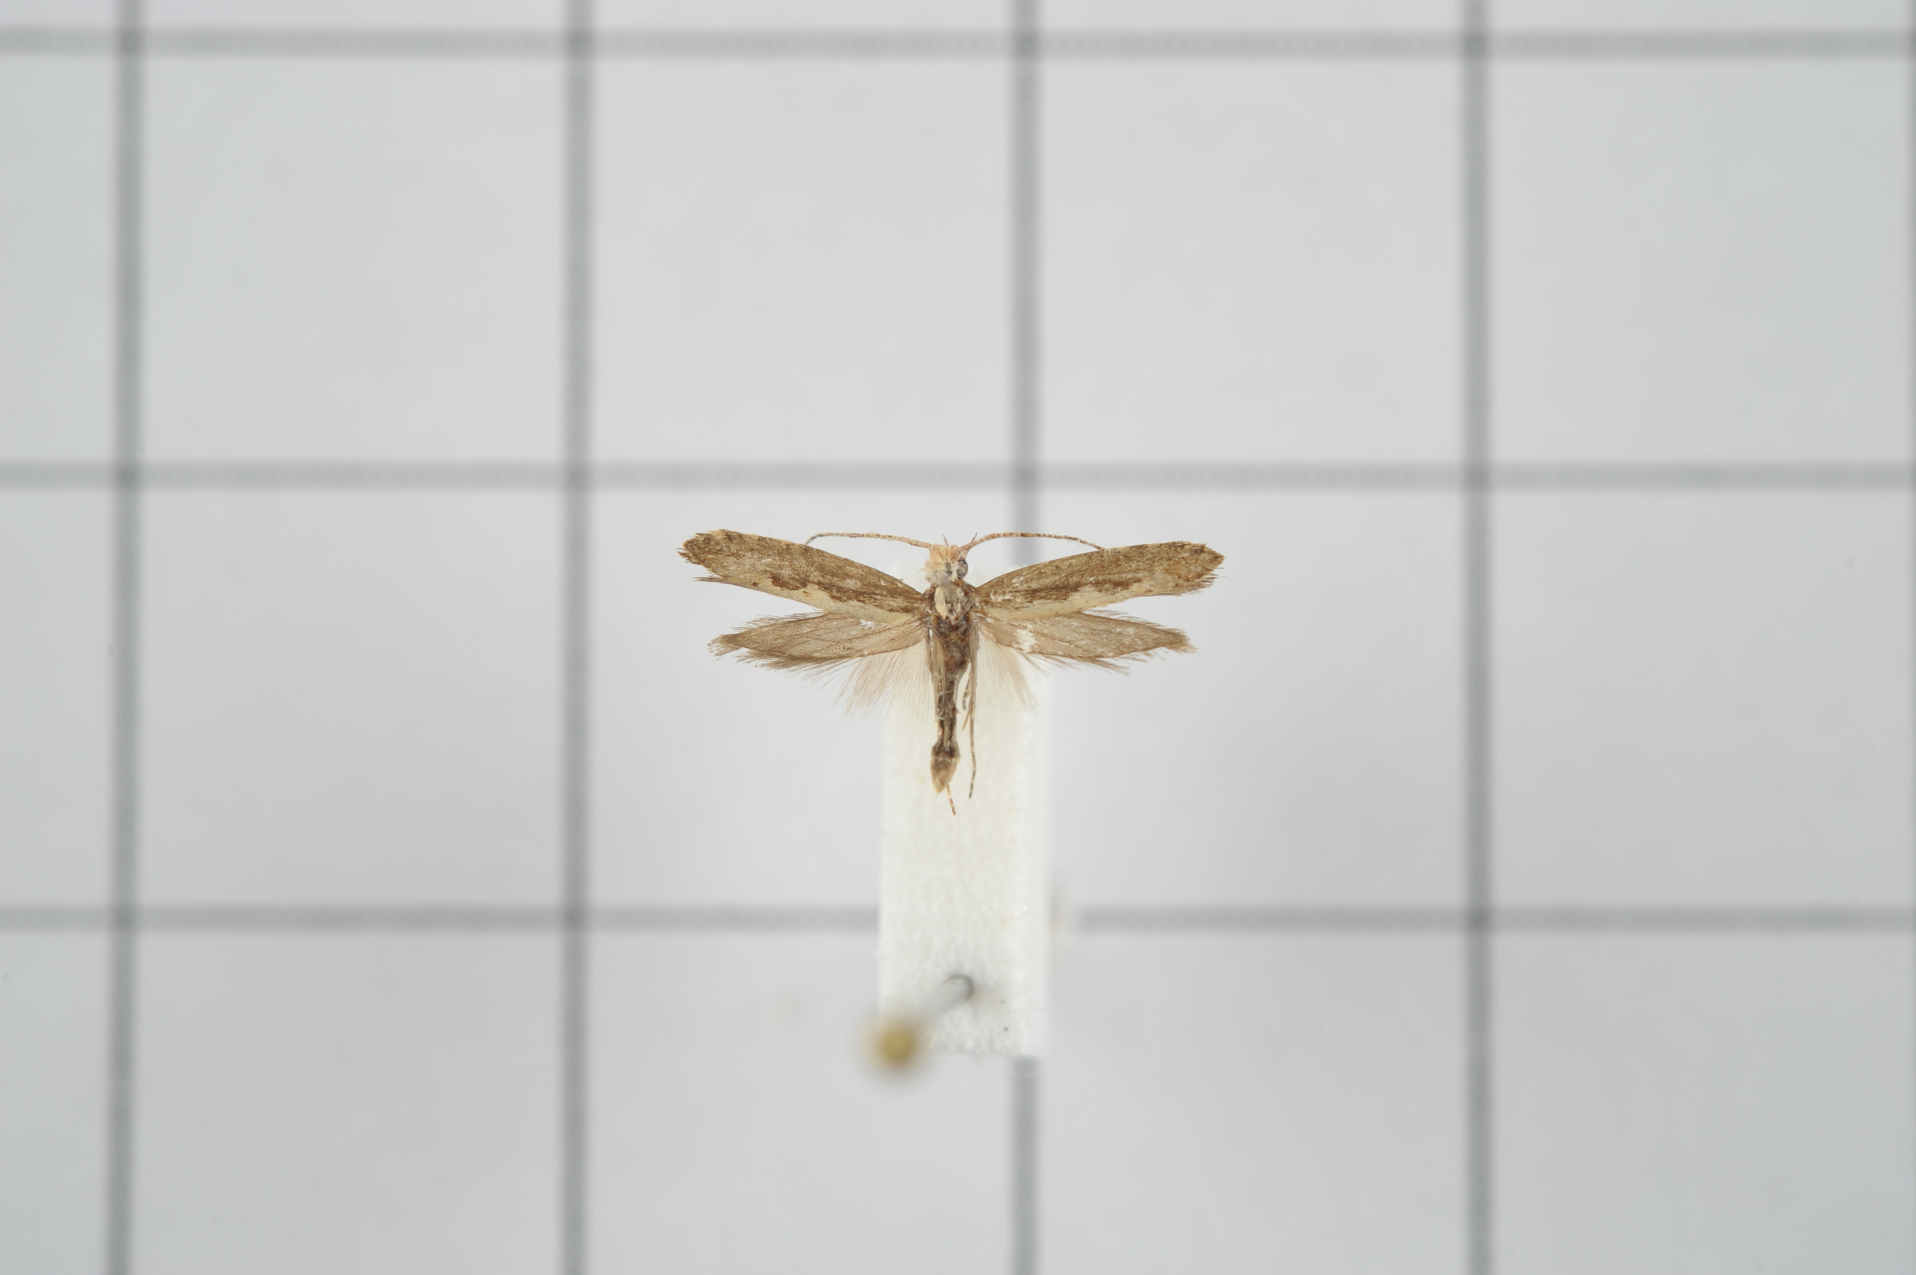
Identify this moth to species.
Plutella xylostella
